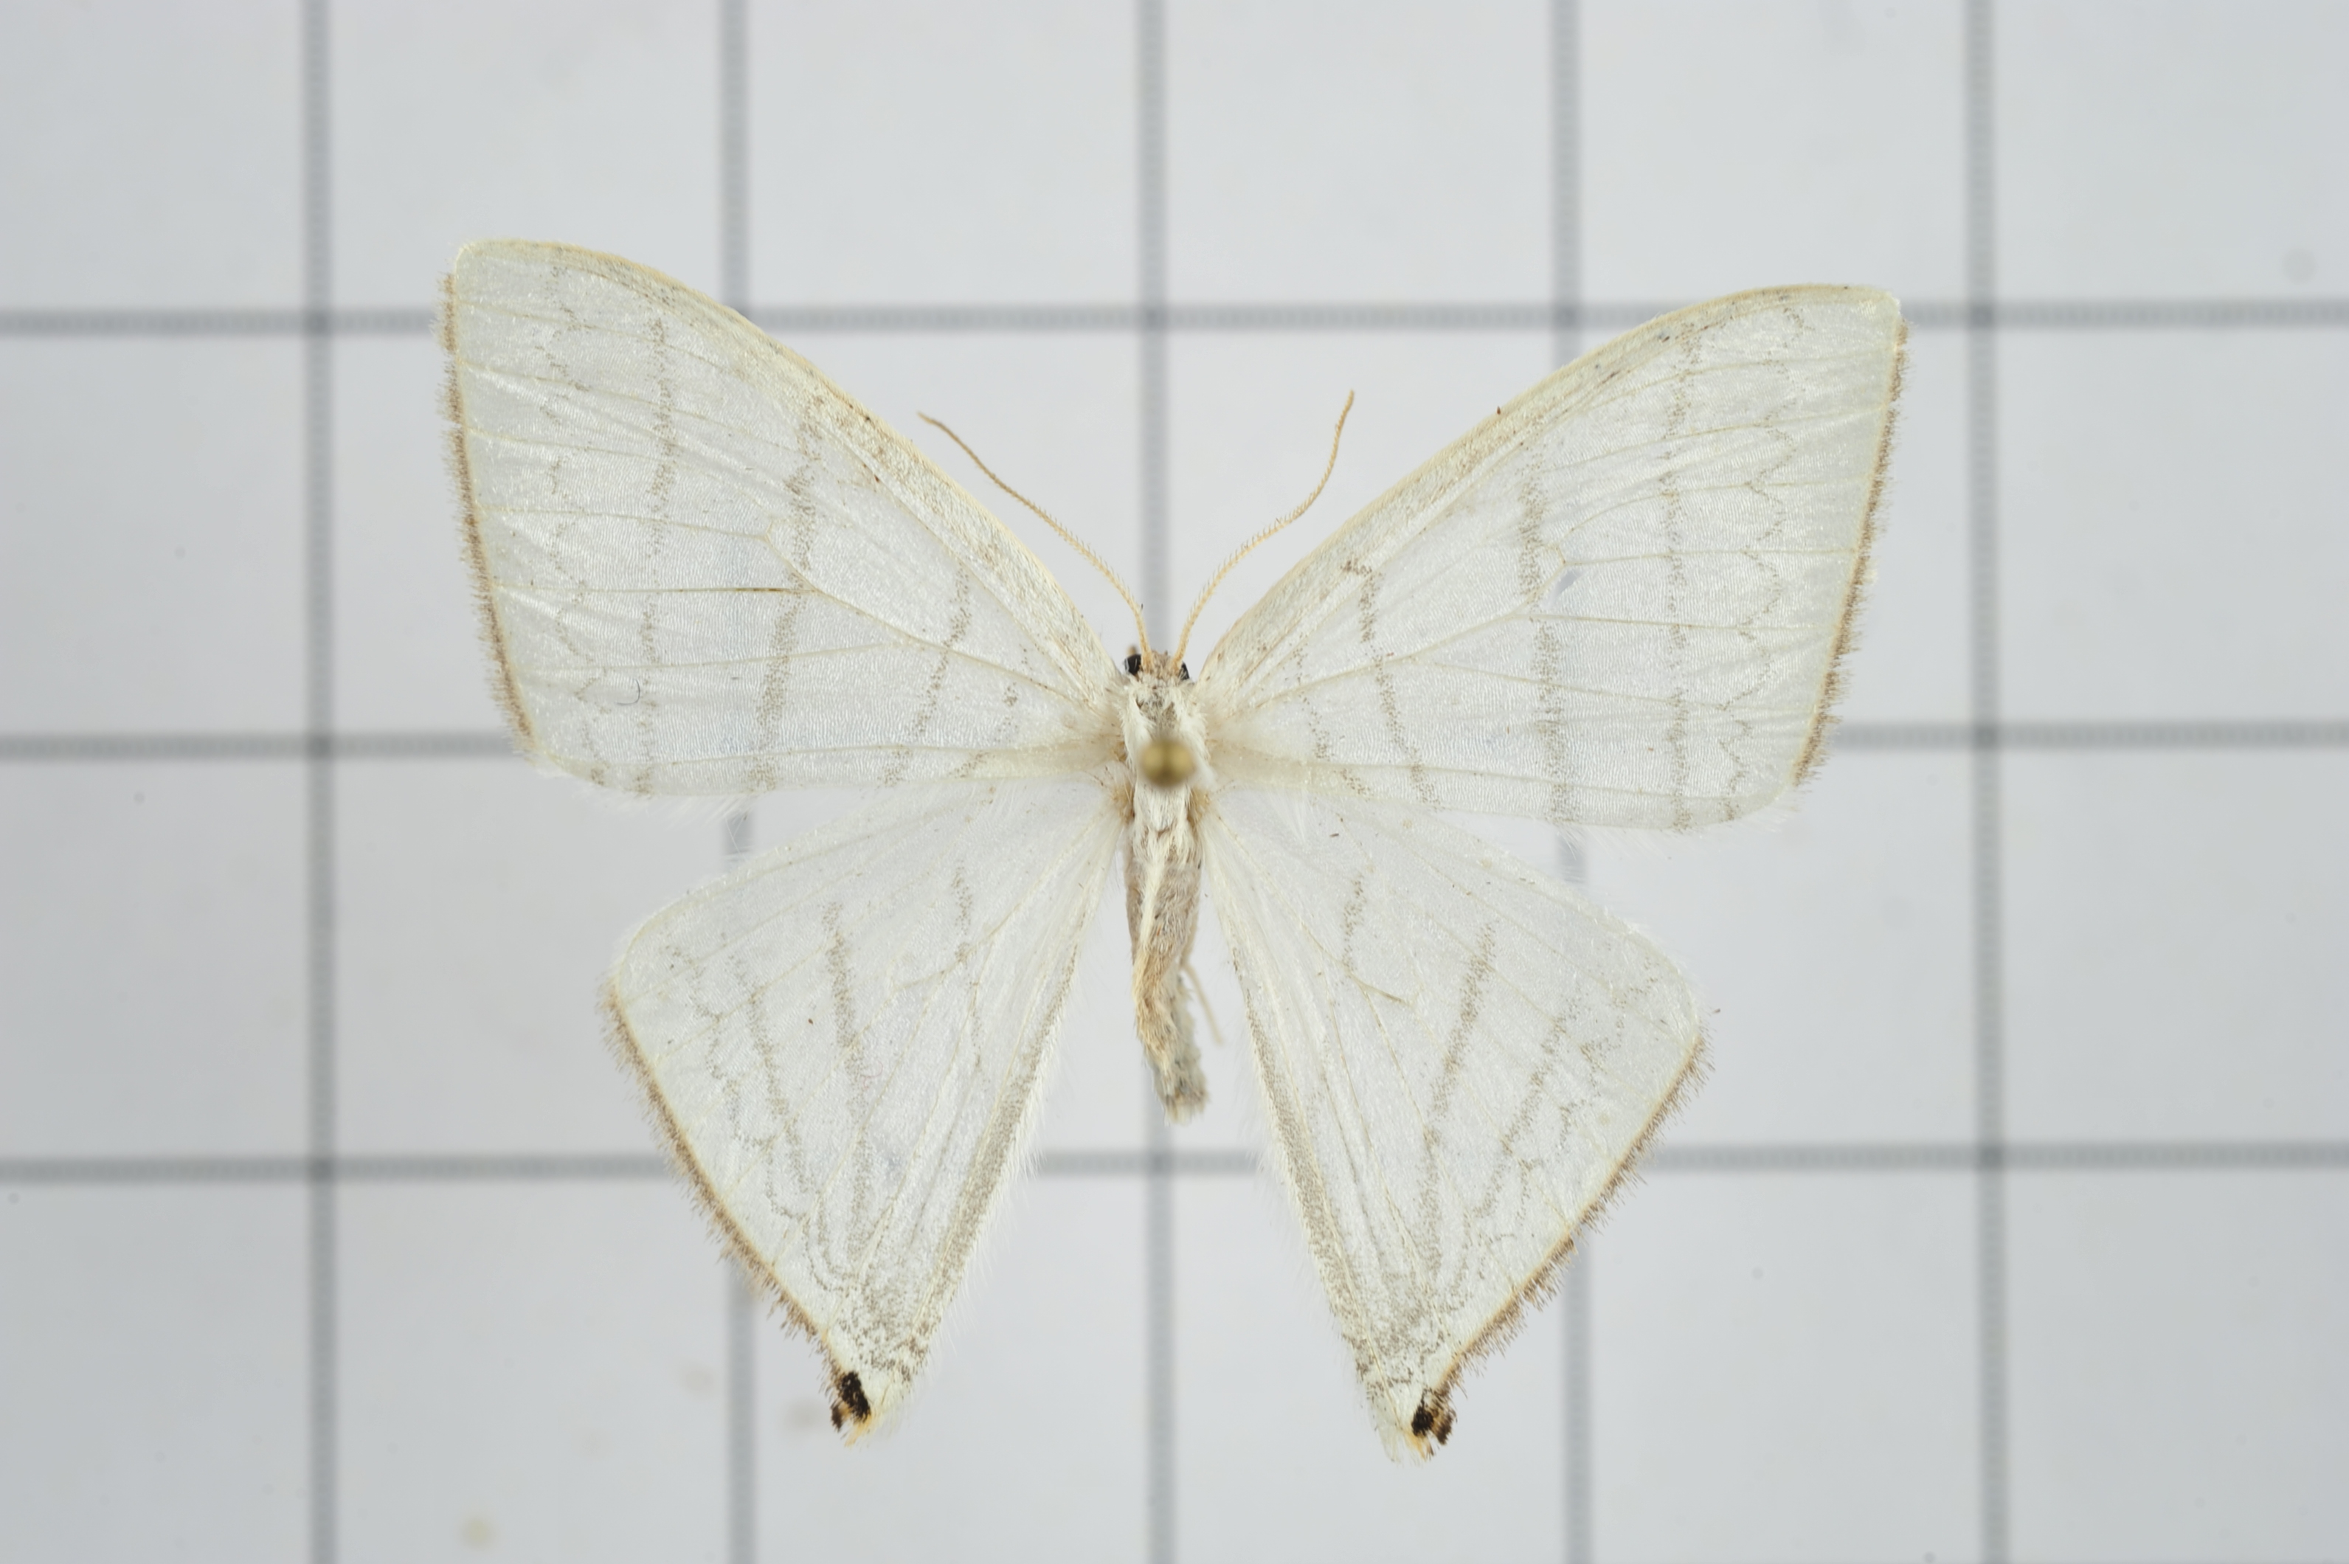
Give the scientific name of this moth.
Ditrigona triangularia
